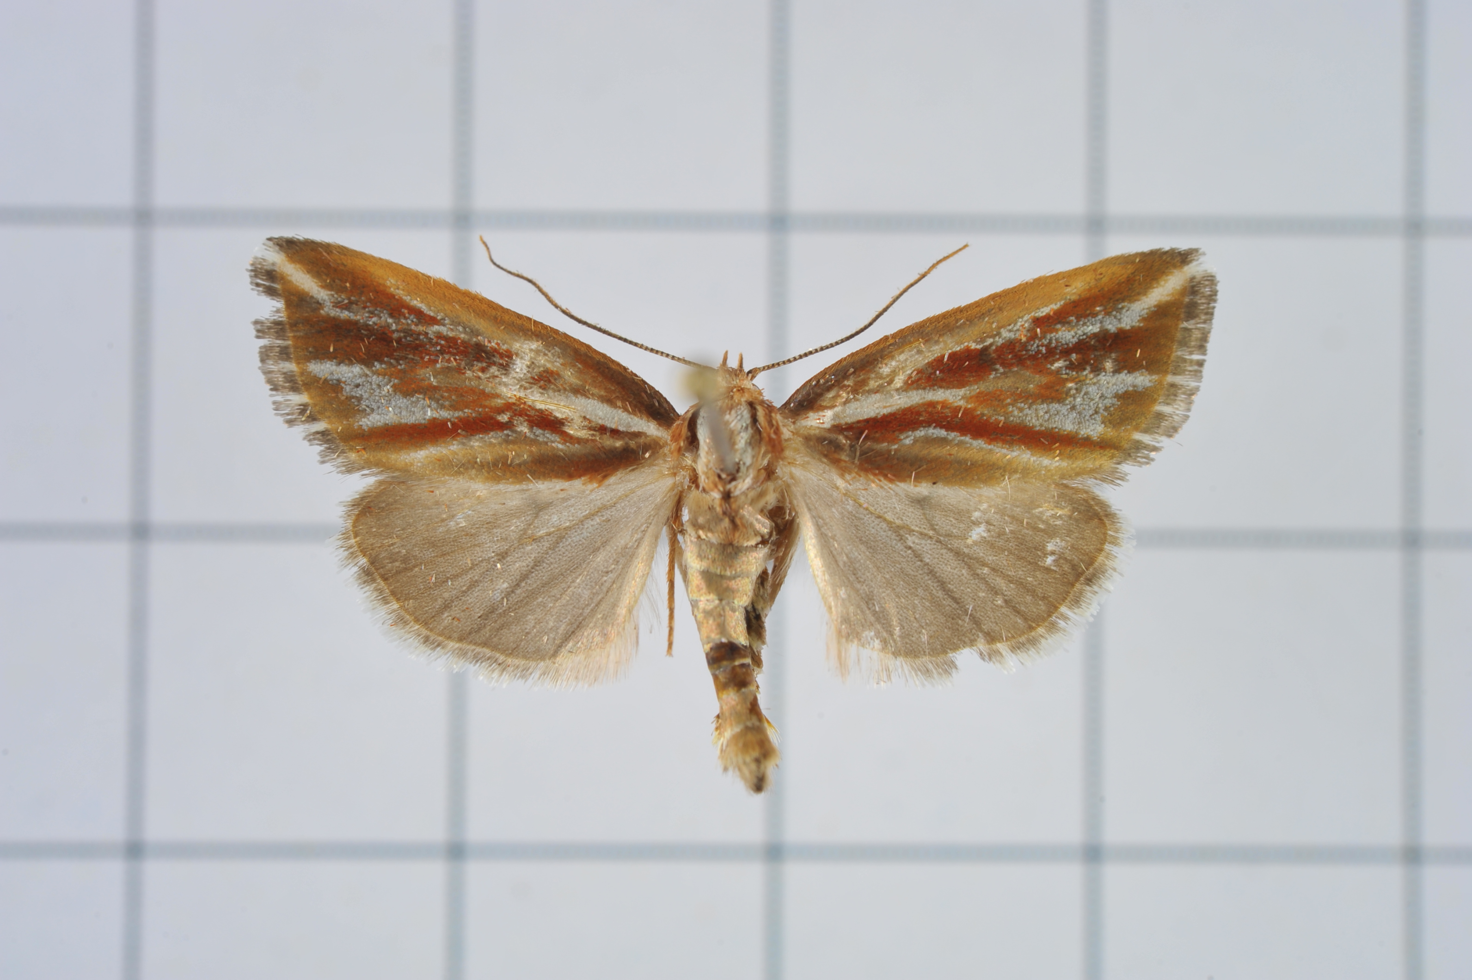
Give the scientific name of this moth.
Narangodes confluens
